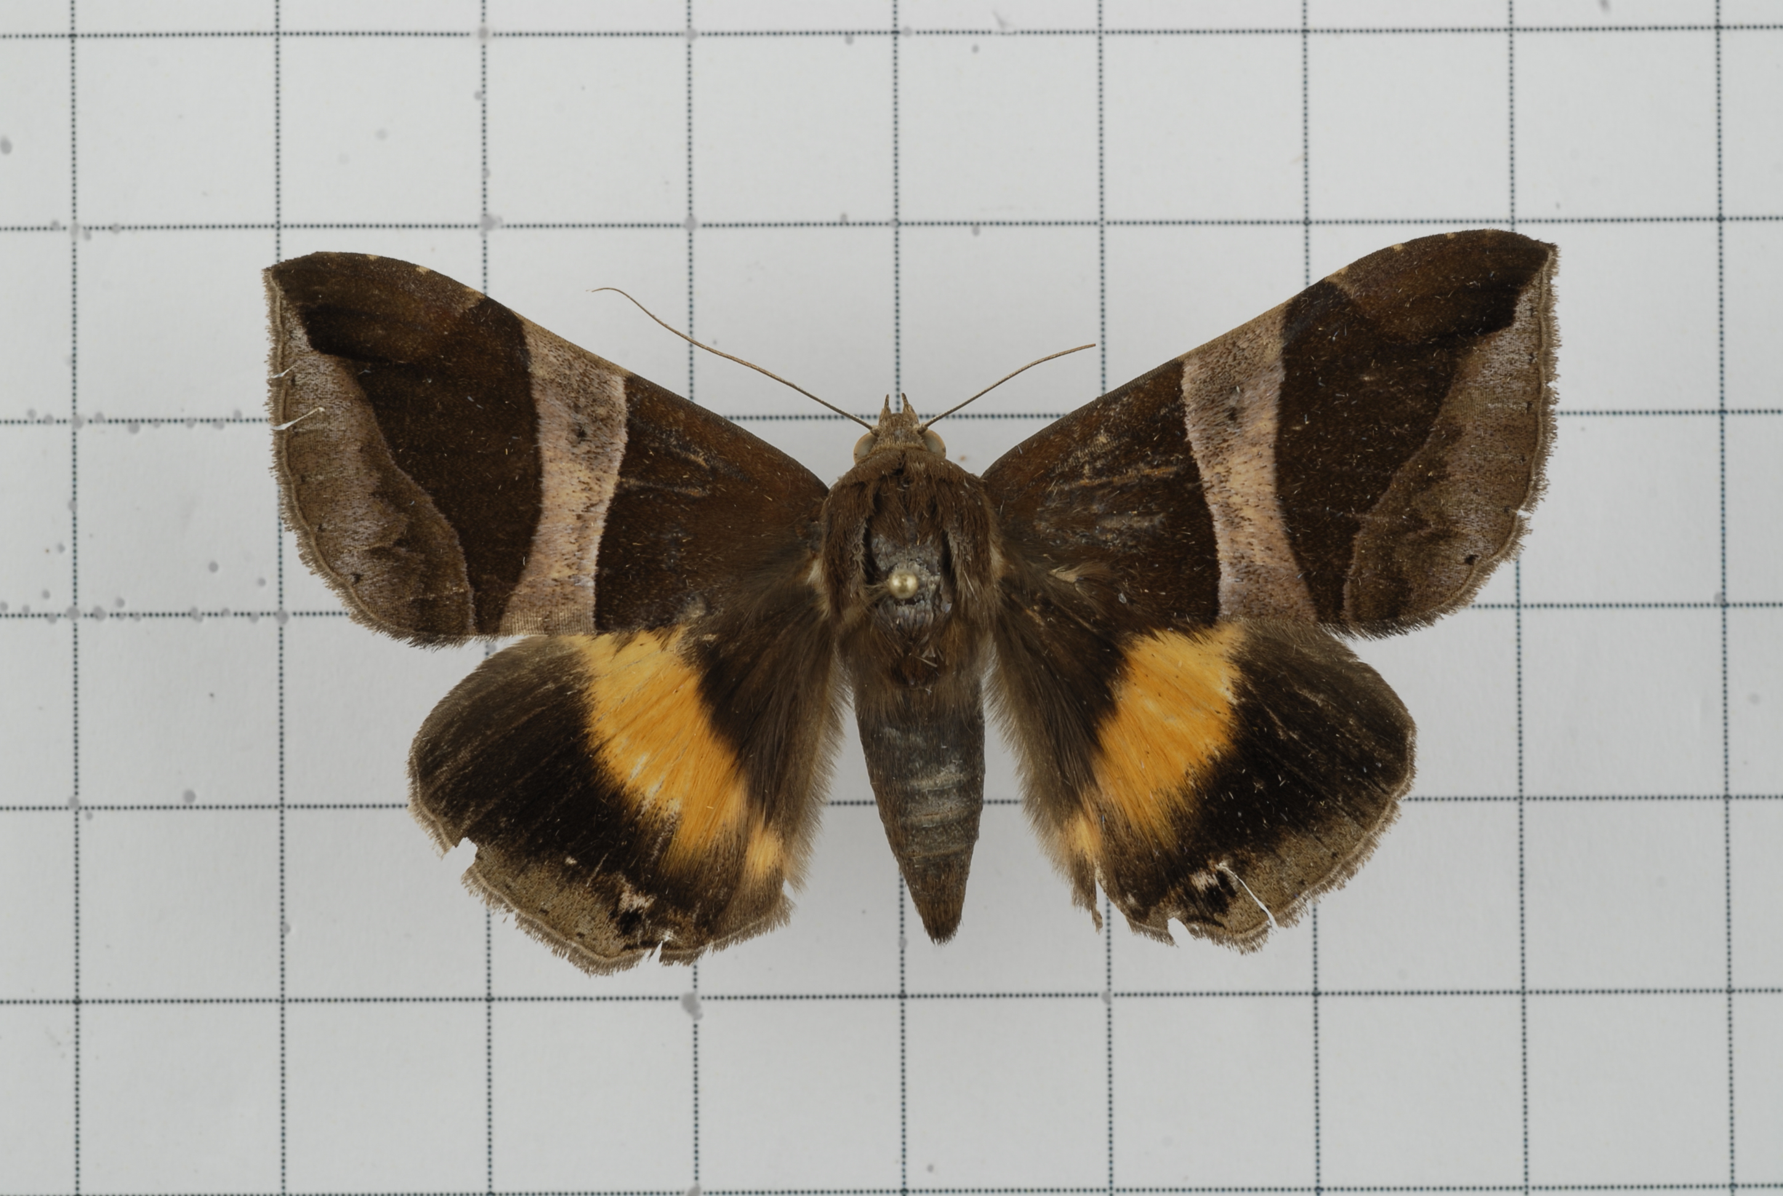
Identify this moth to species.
Bastilla fulvotaenia
